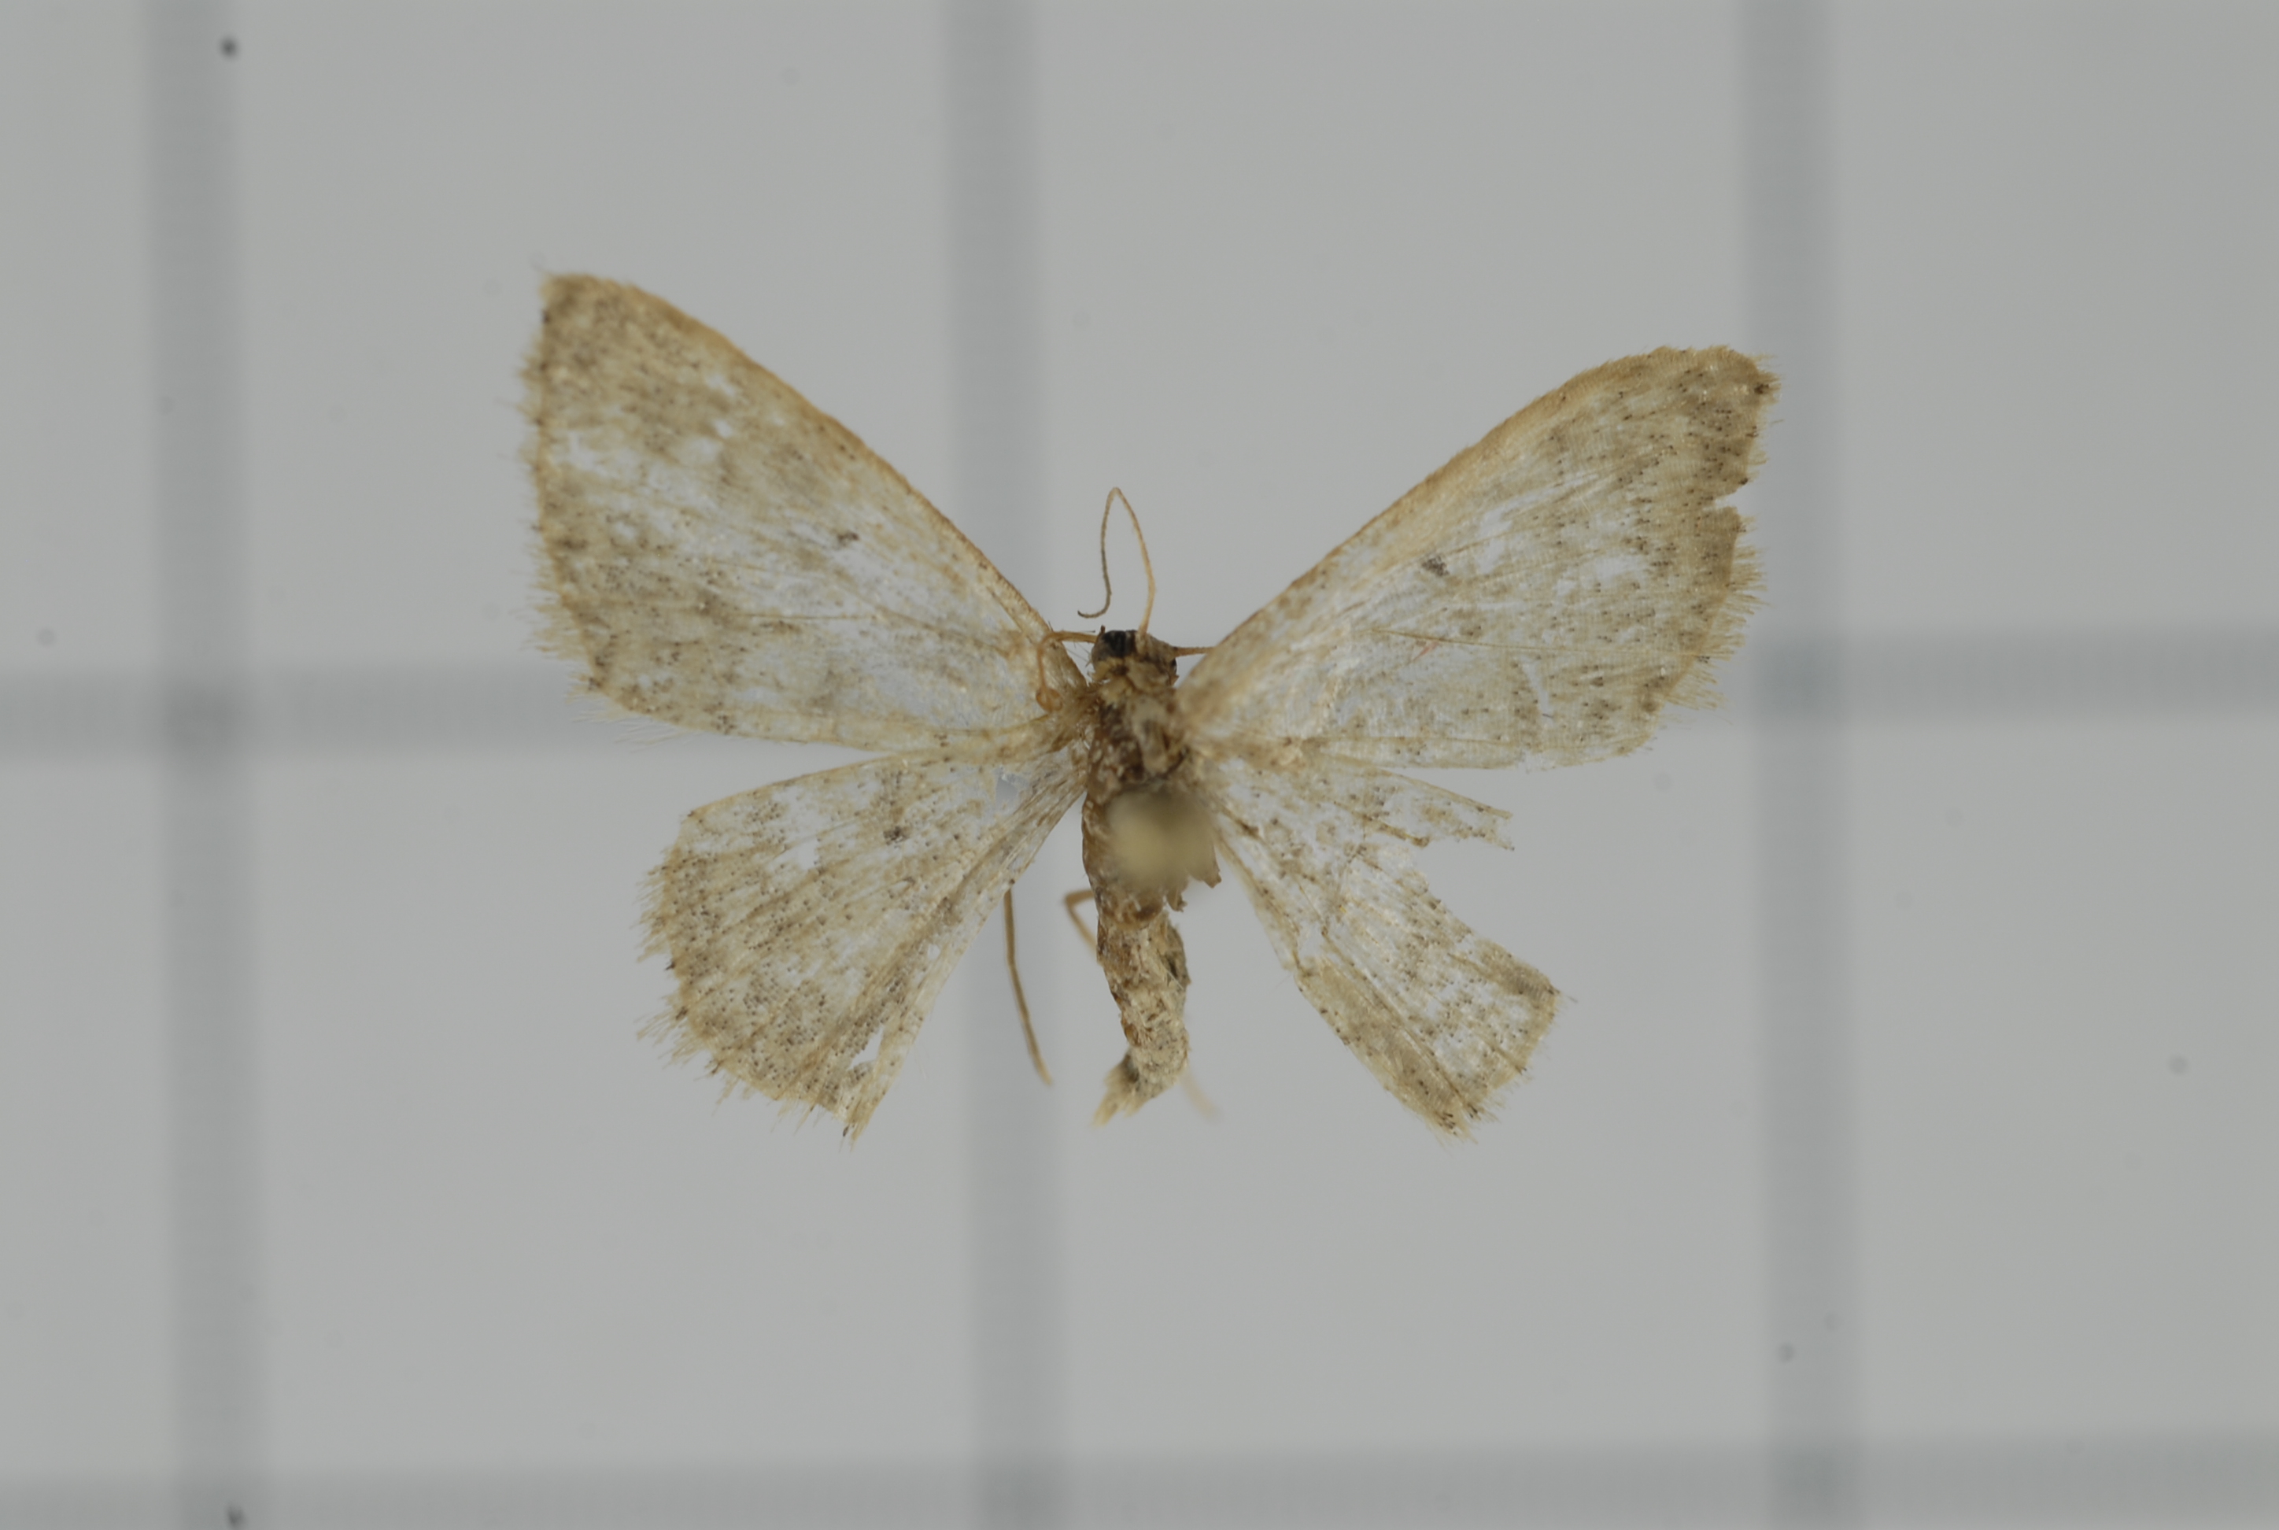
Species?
Idaea sakuraii
